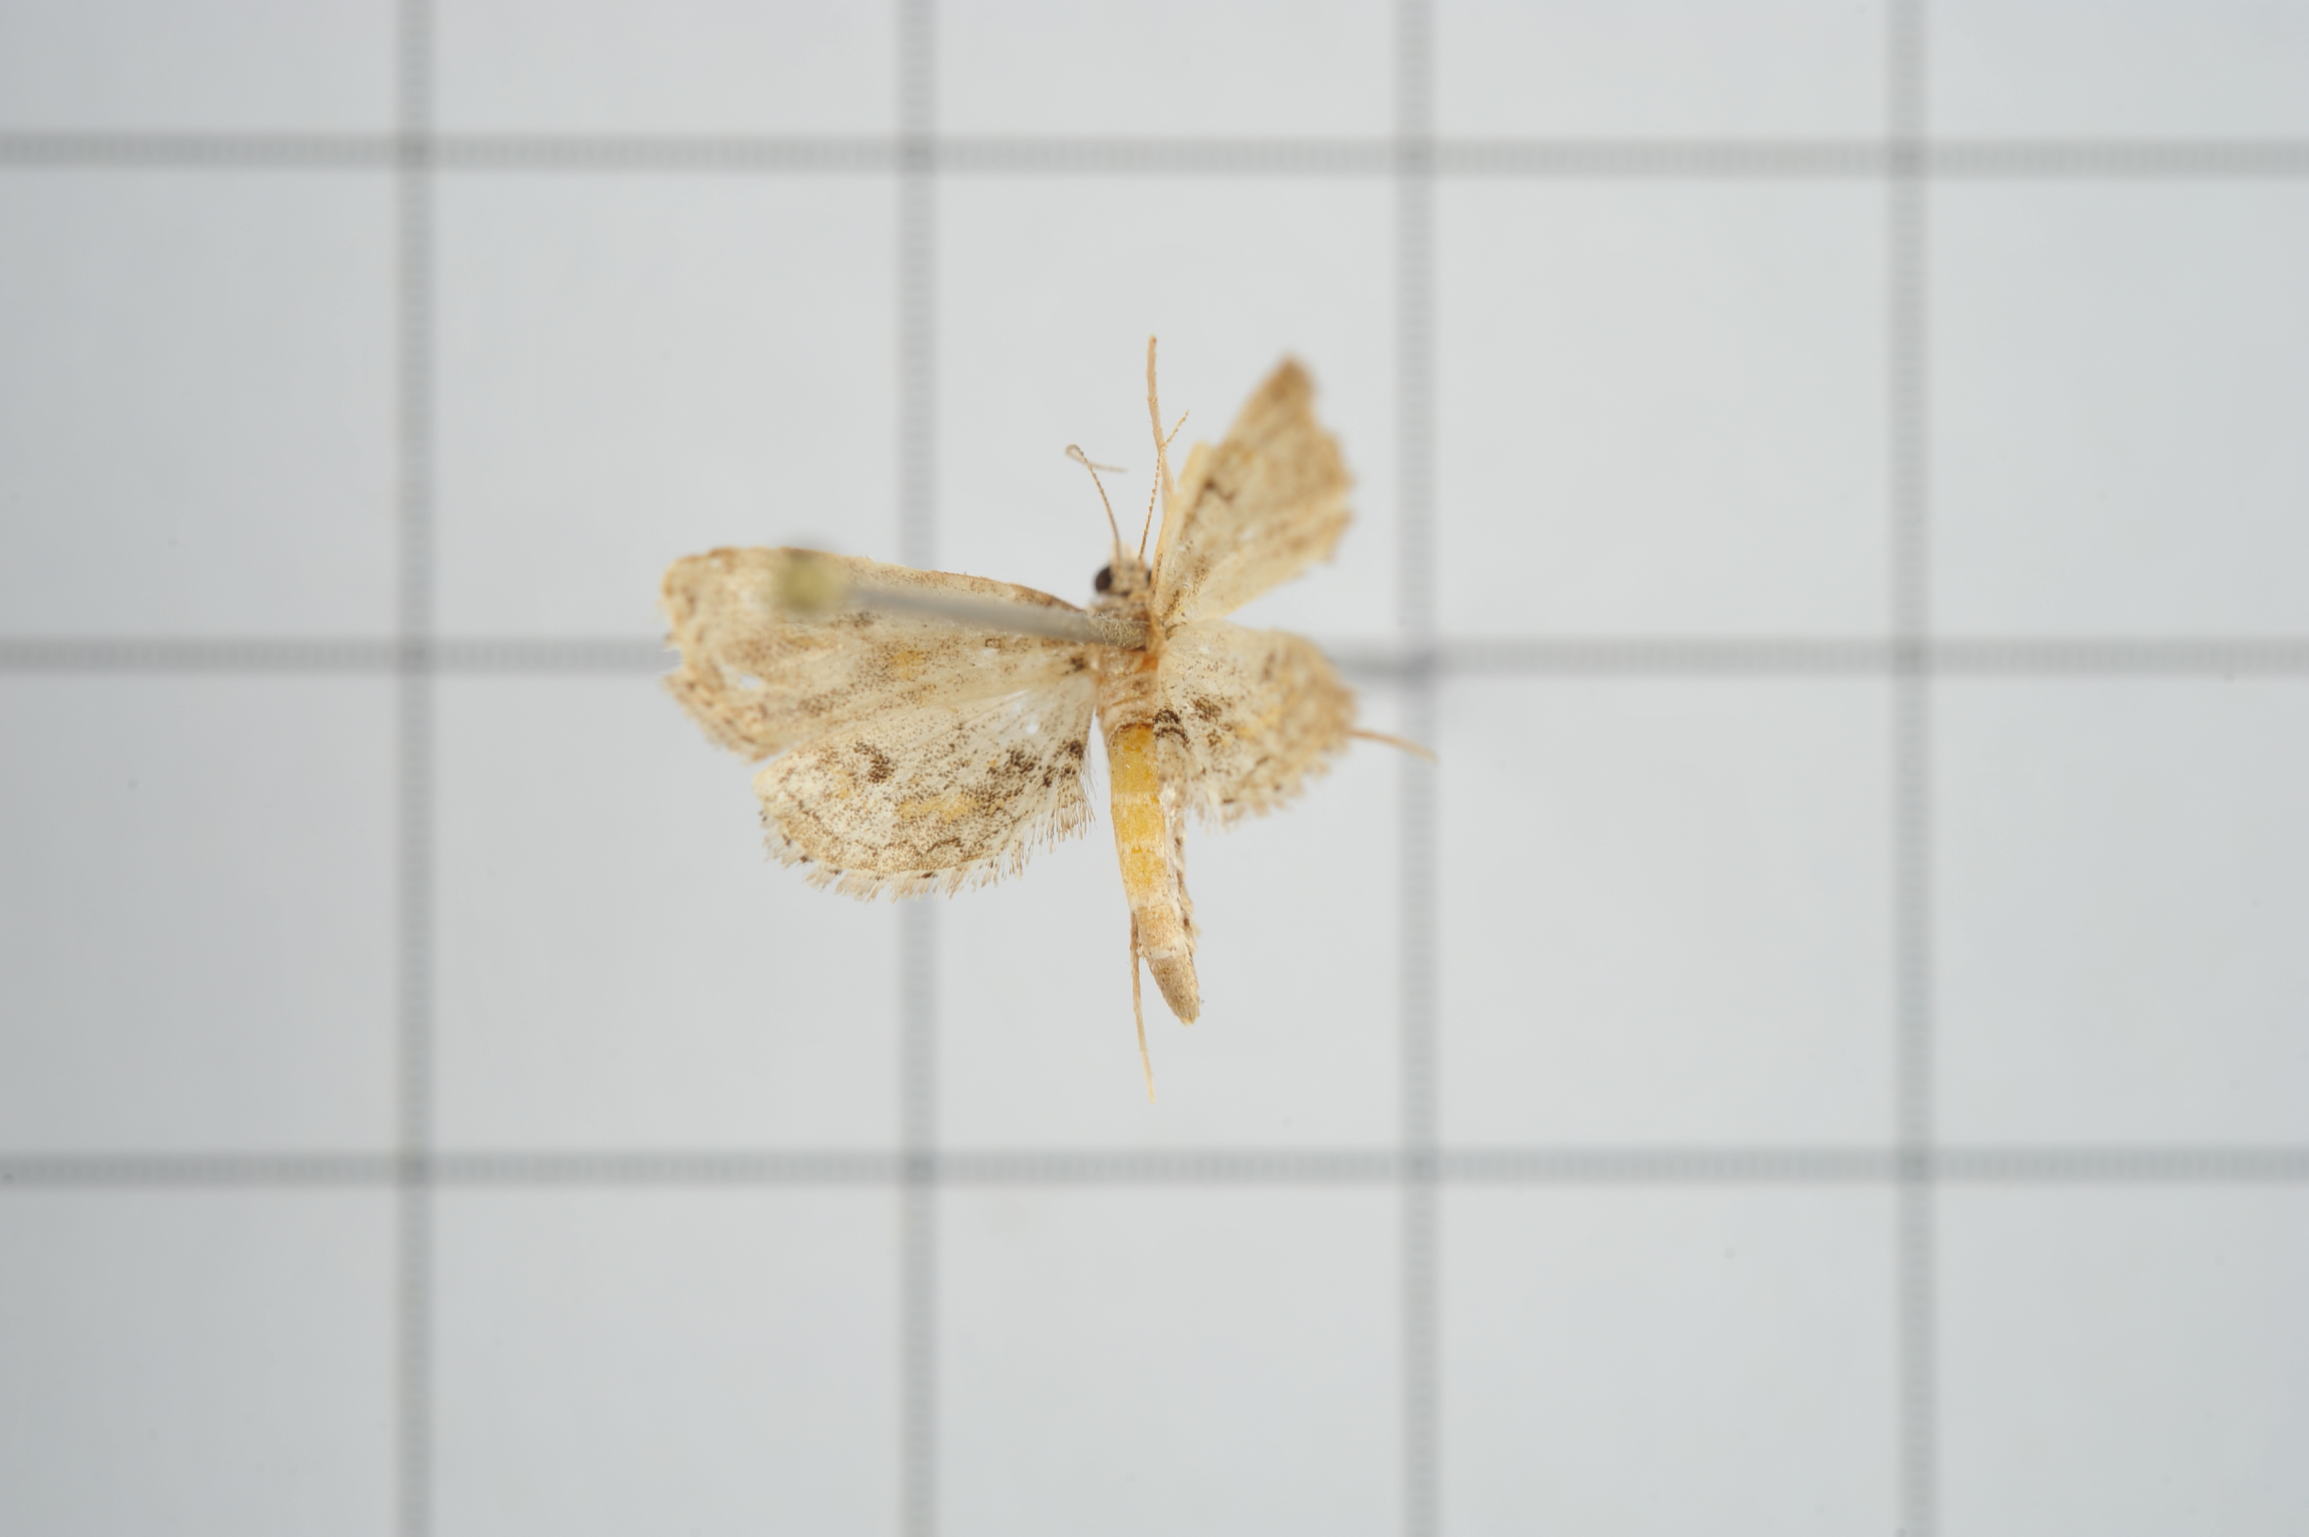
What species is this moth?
Parapoynx crisonalis
